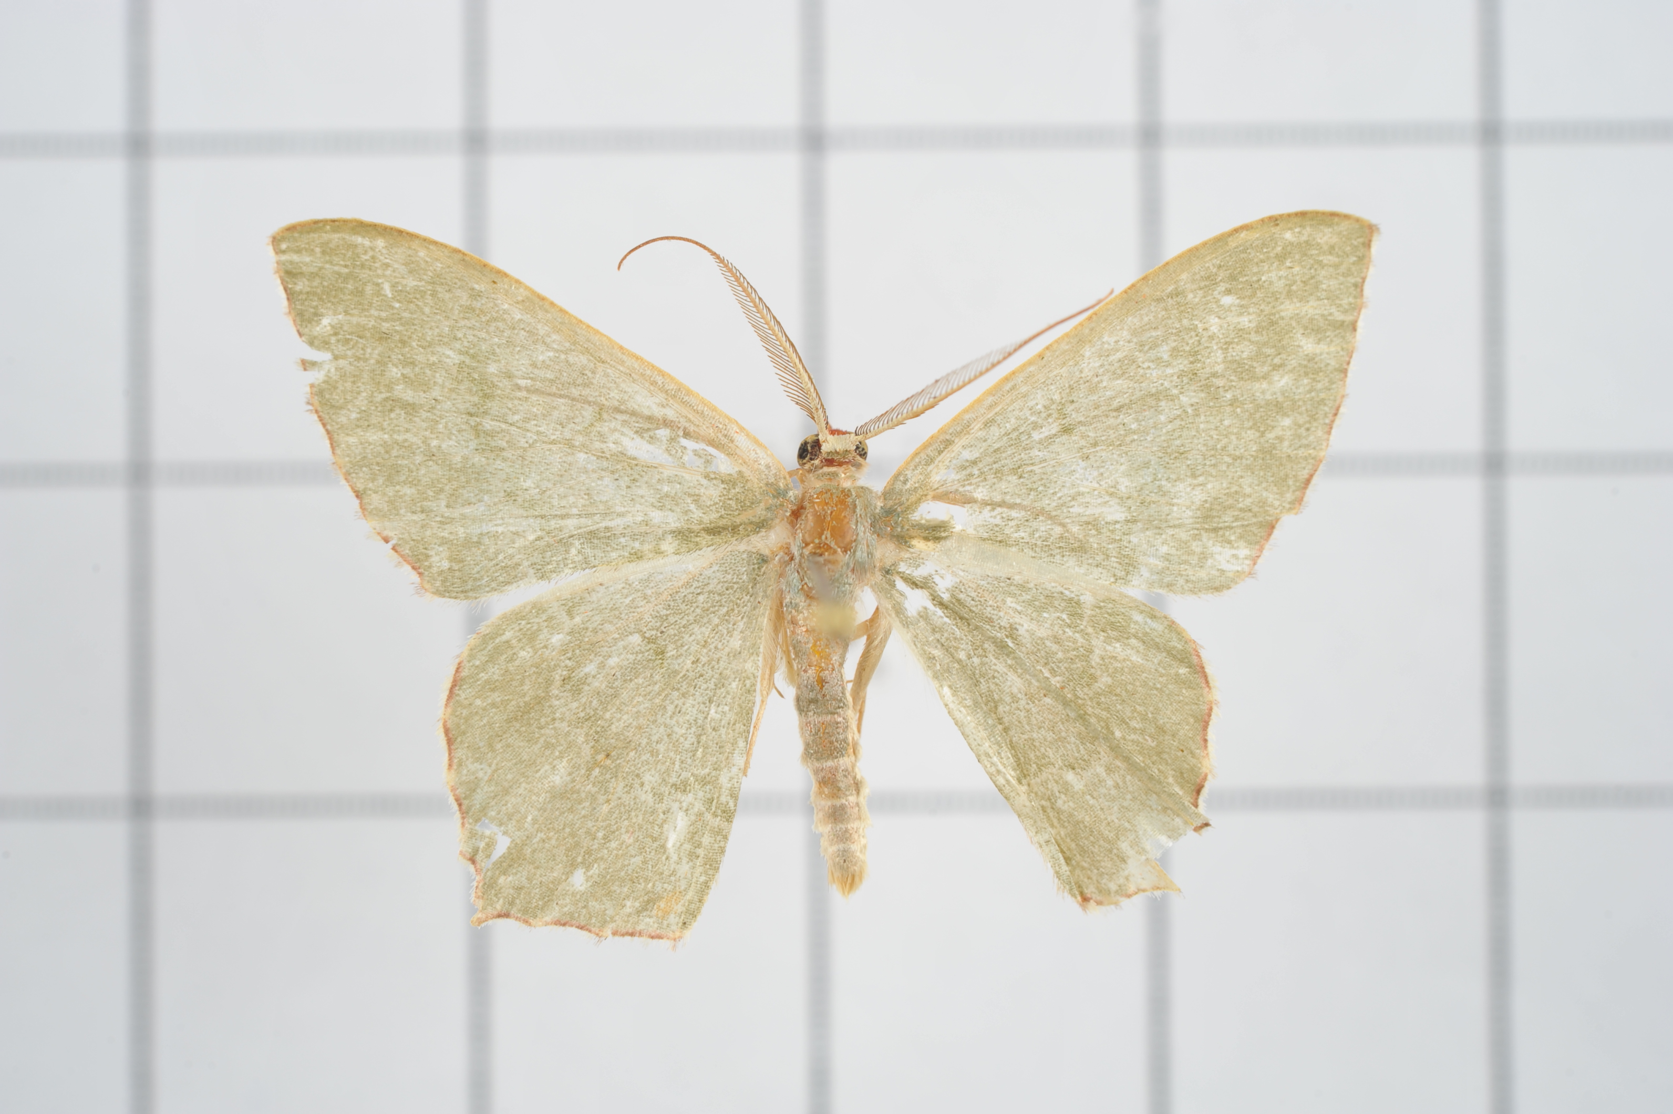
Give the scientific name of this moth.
Maxates rufolimbata
